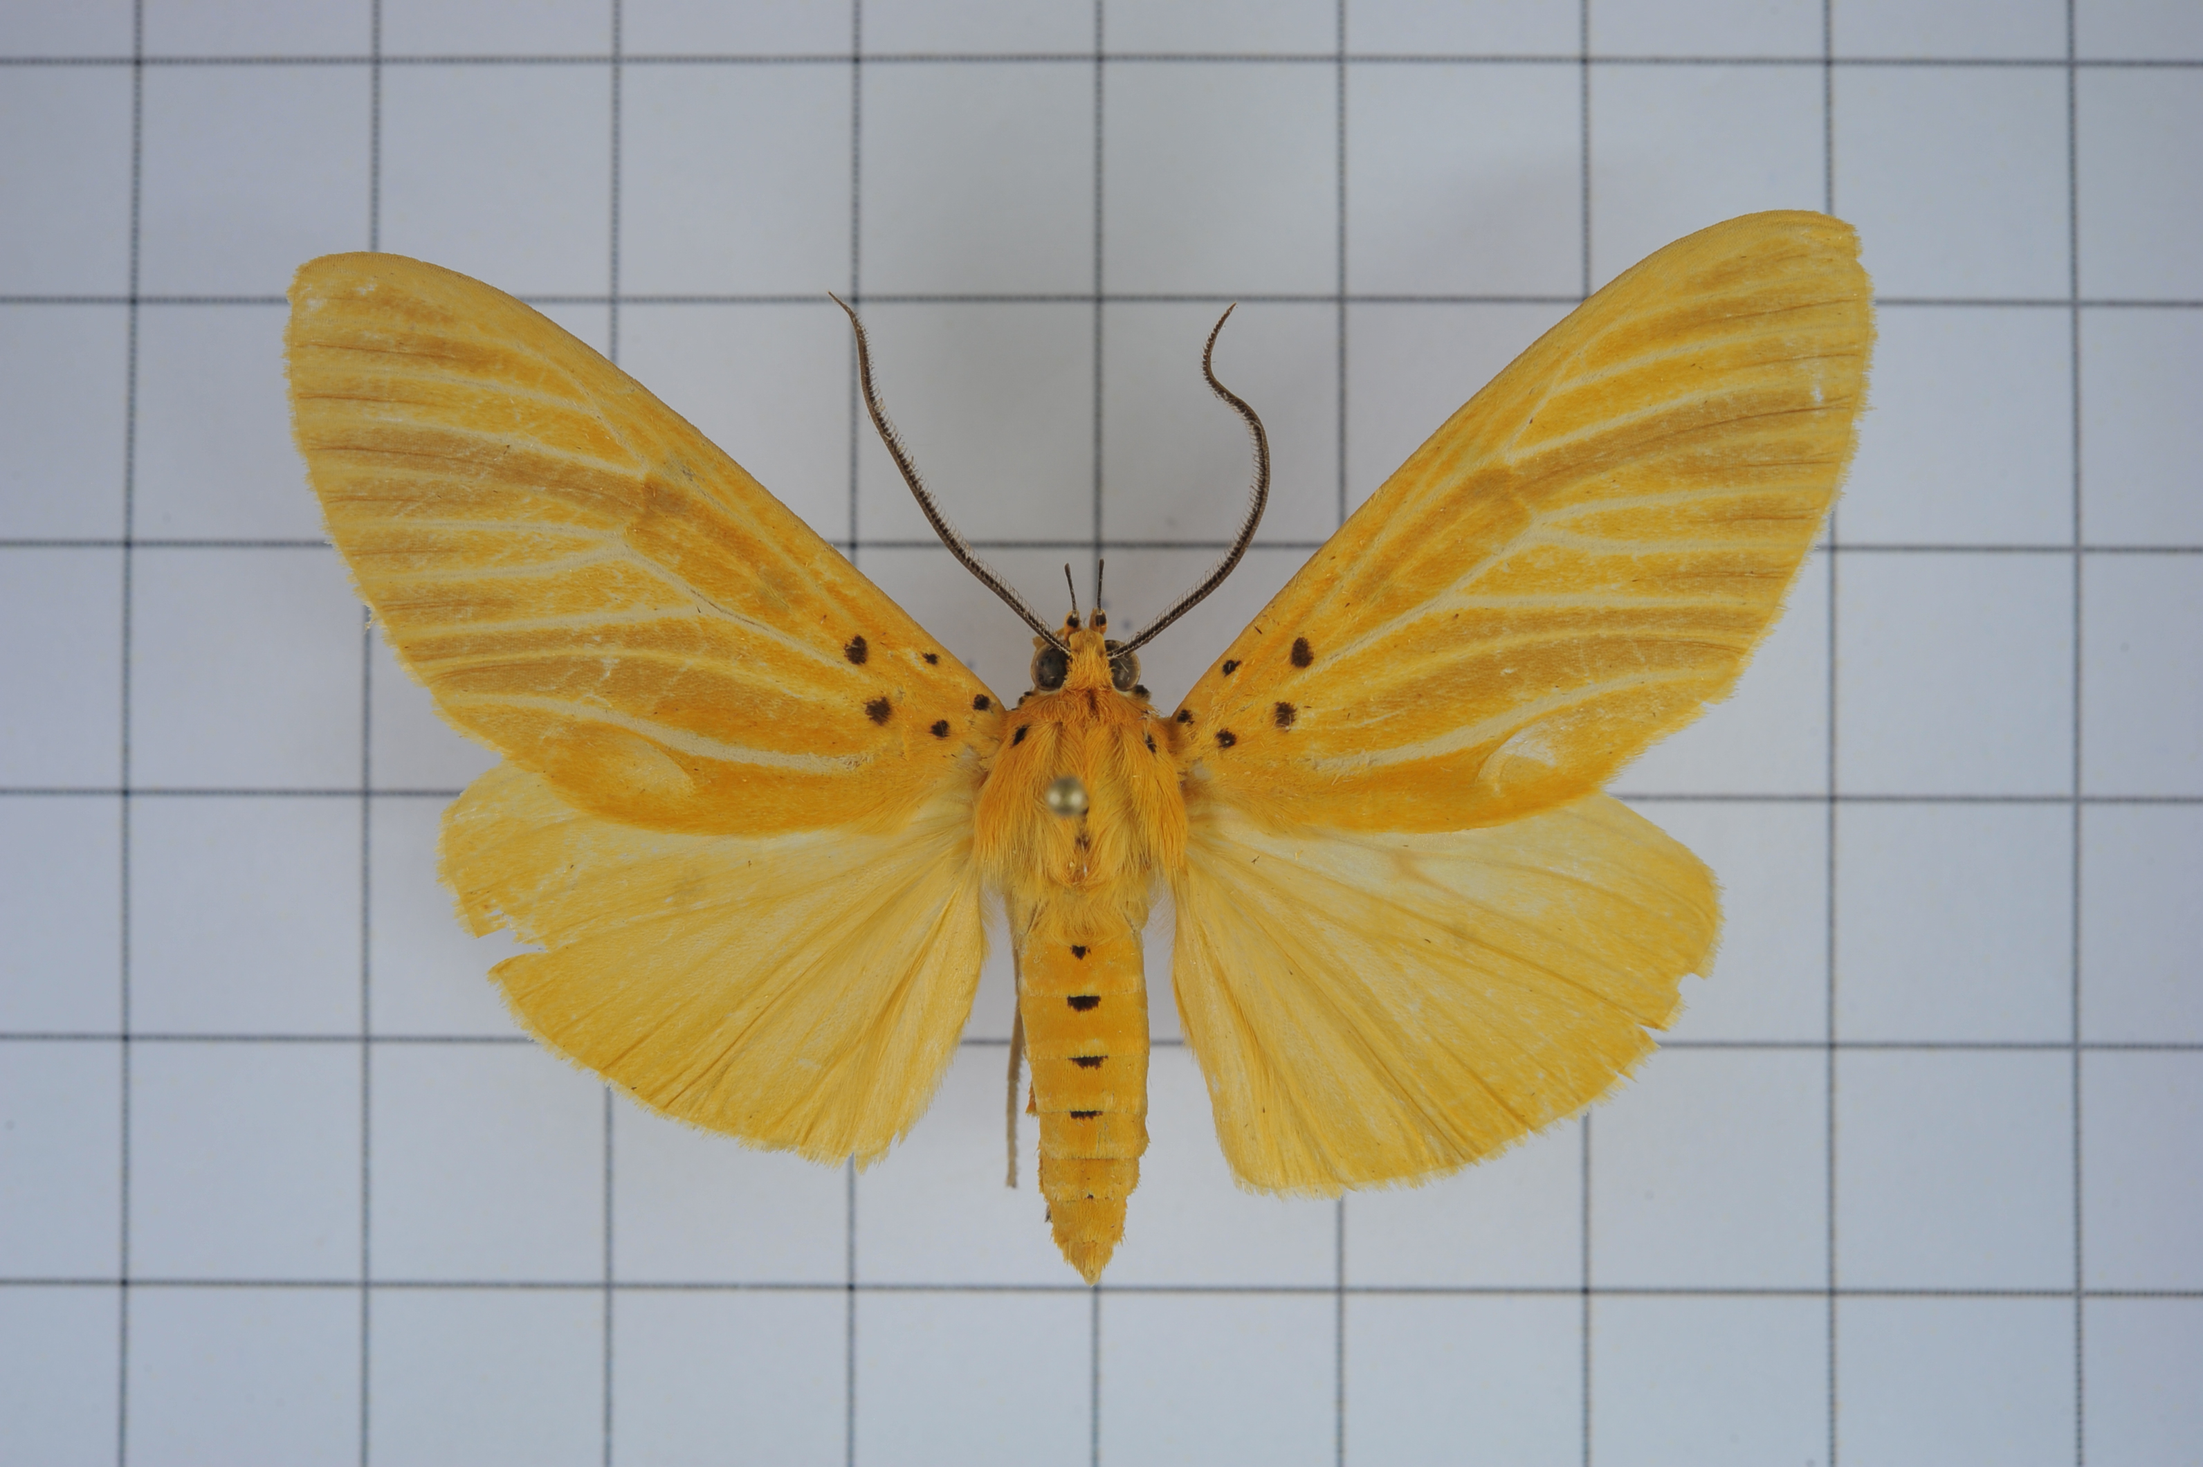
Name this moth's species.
Asota egens confinis
